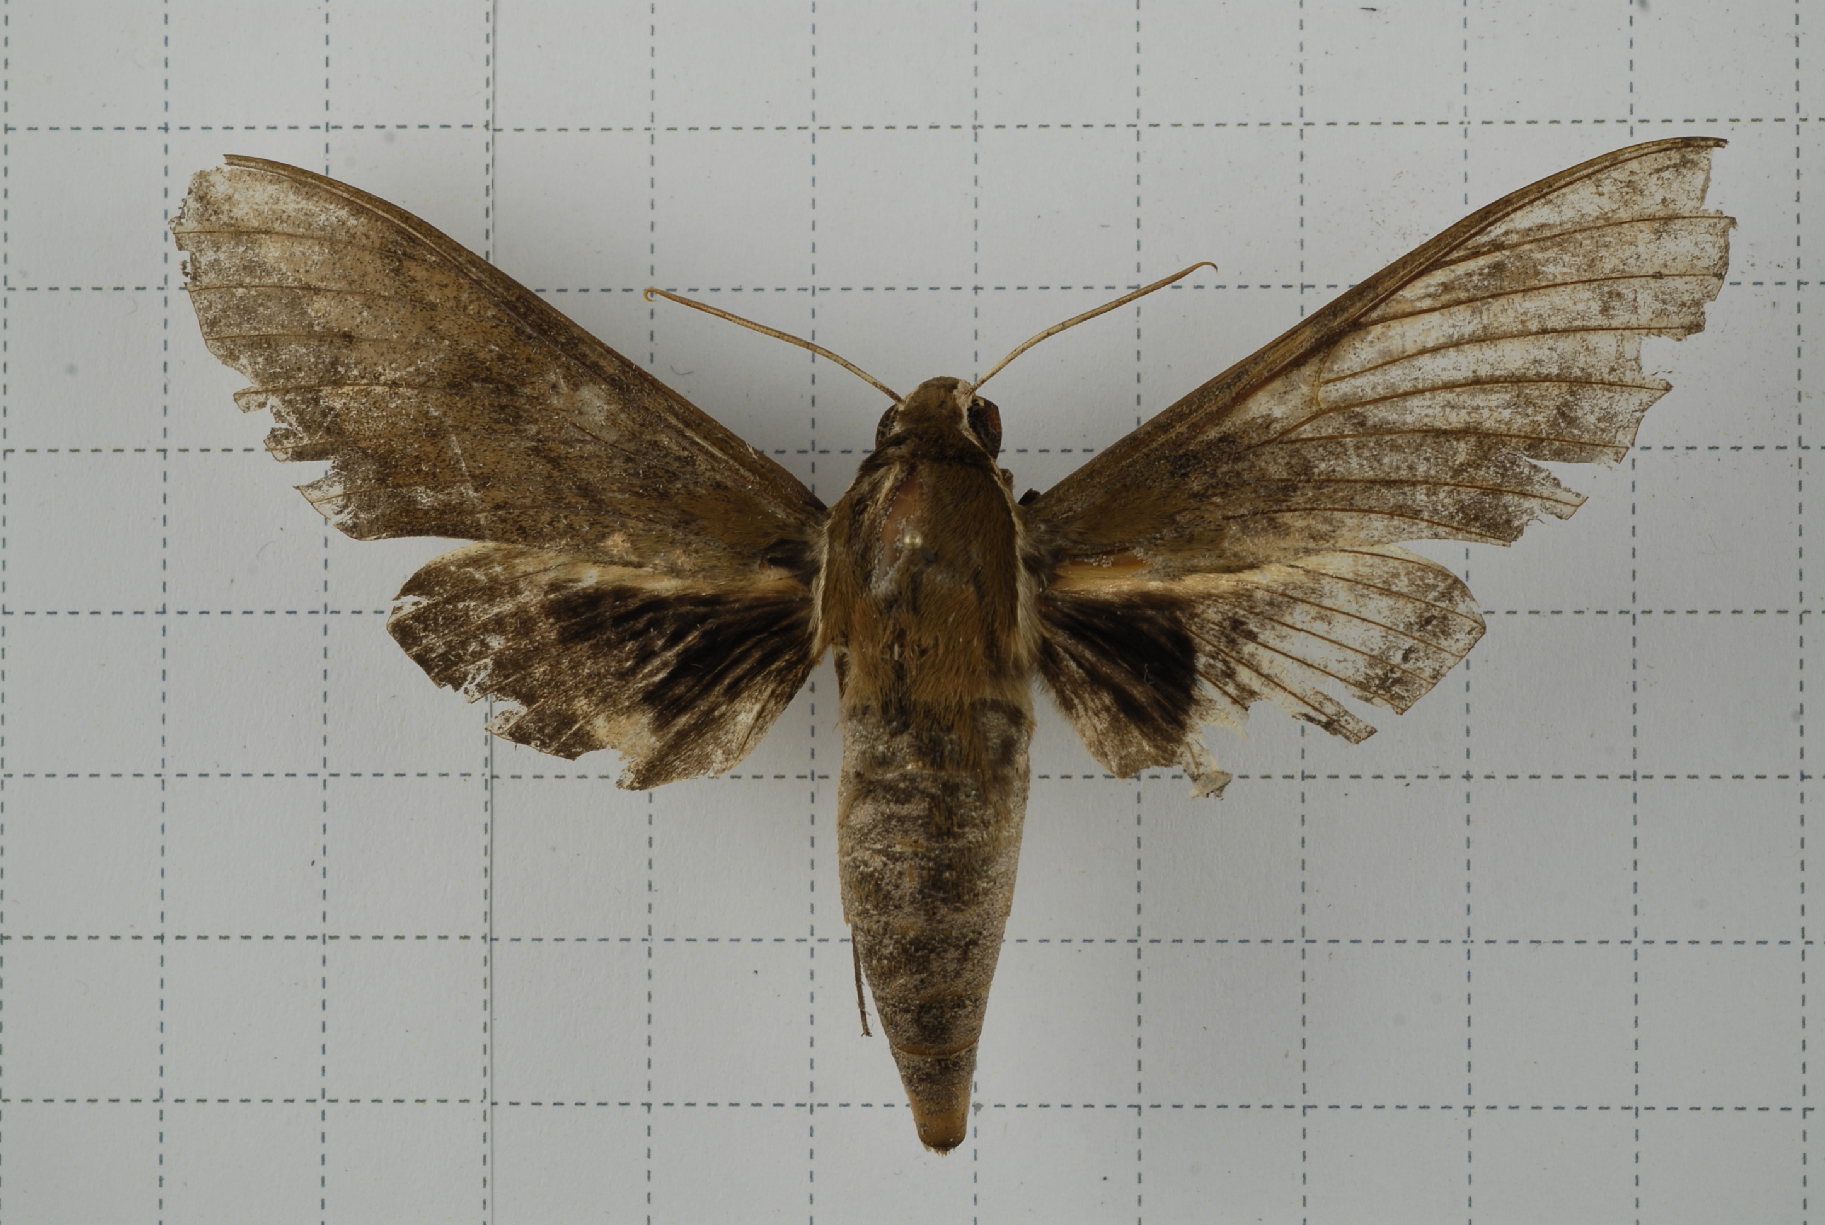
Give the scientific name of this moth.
Theretra boisduvalii
